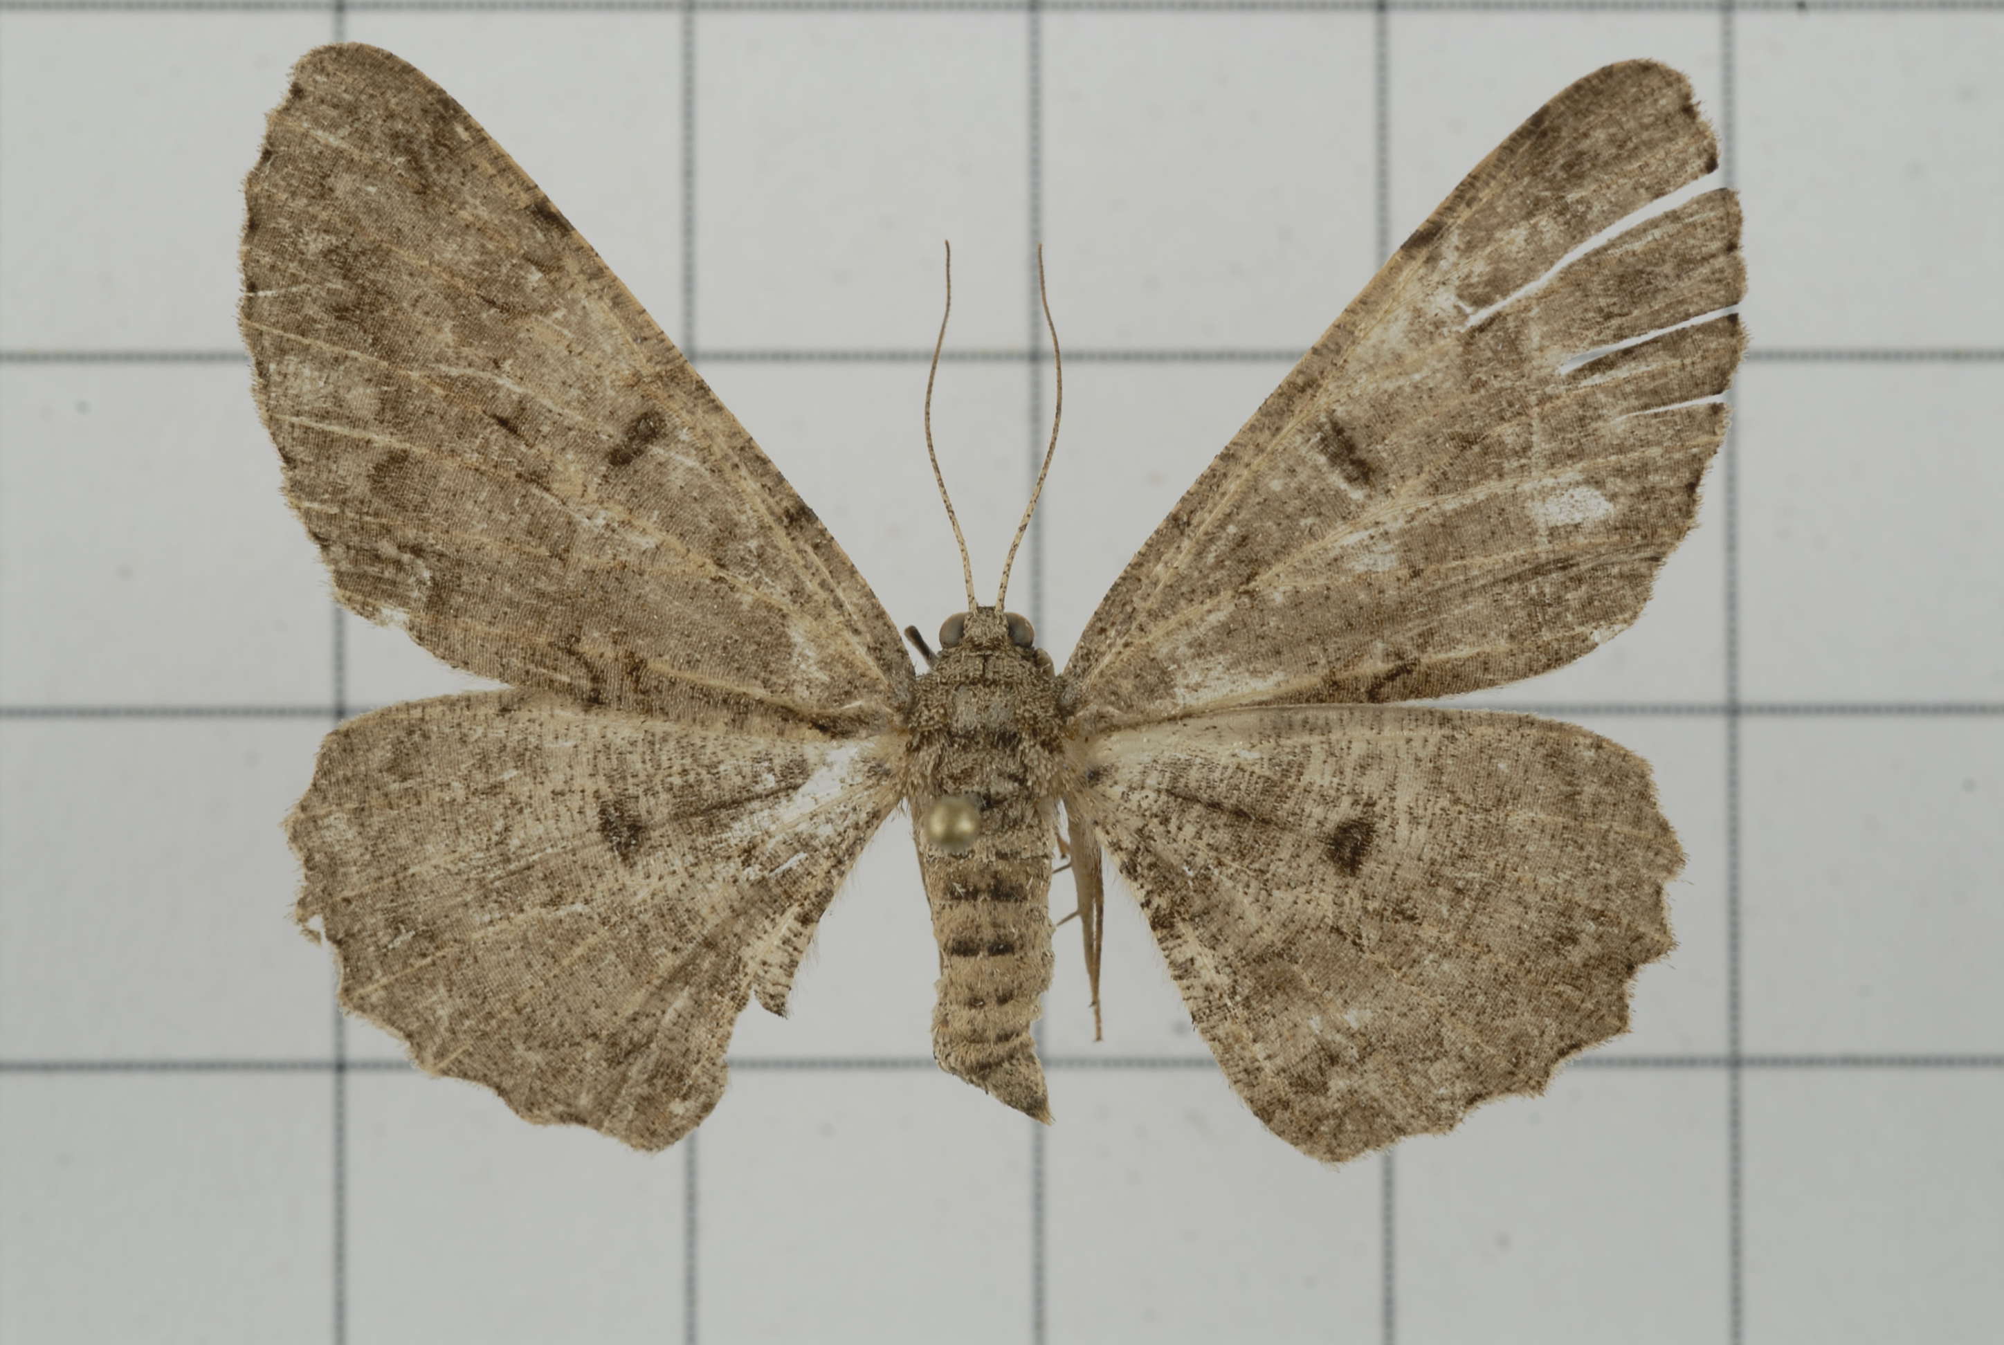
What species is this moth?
Hypomecis punctinalis glos
